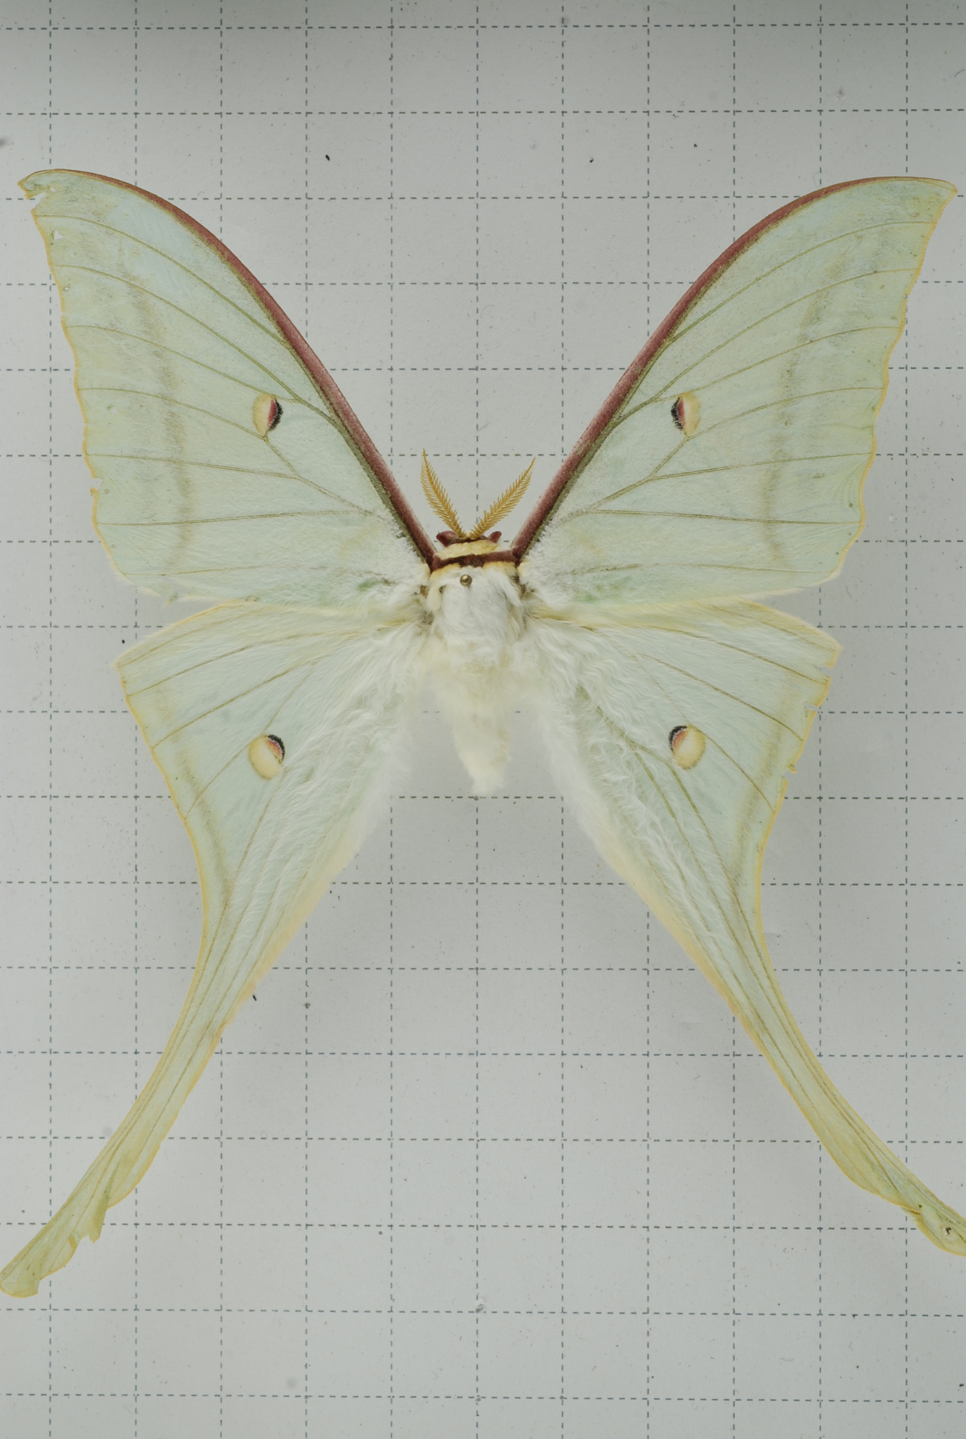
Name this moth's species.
Actias ningpoana ningtaiwana
